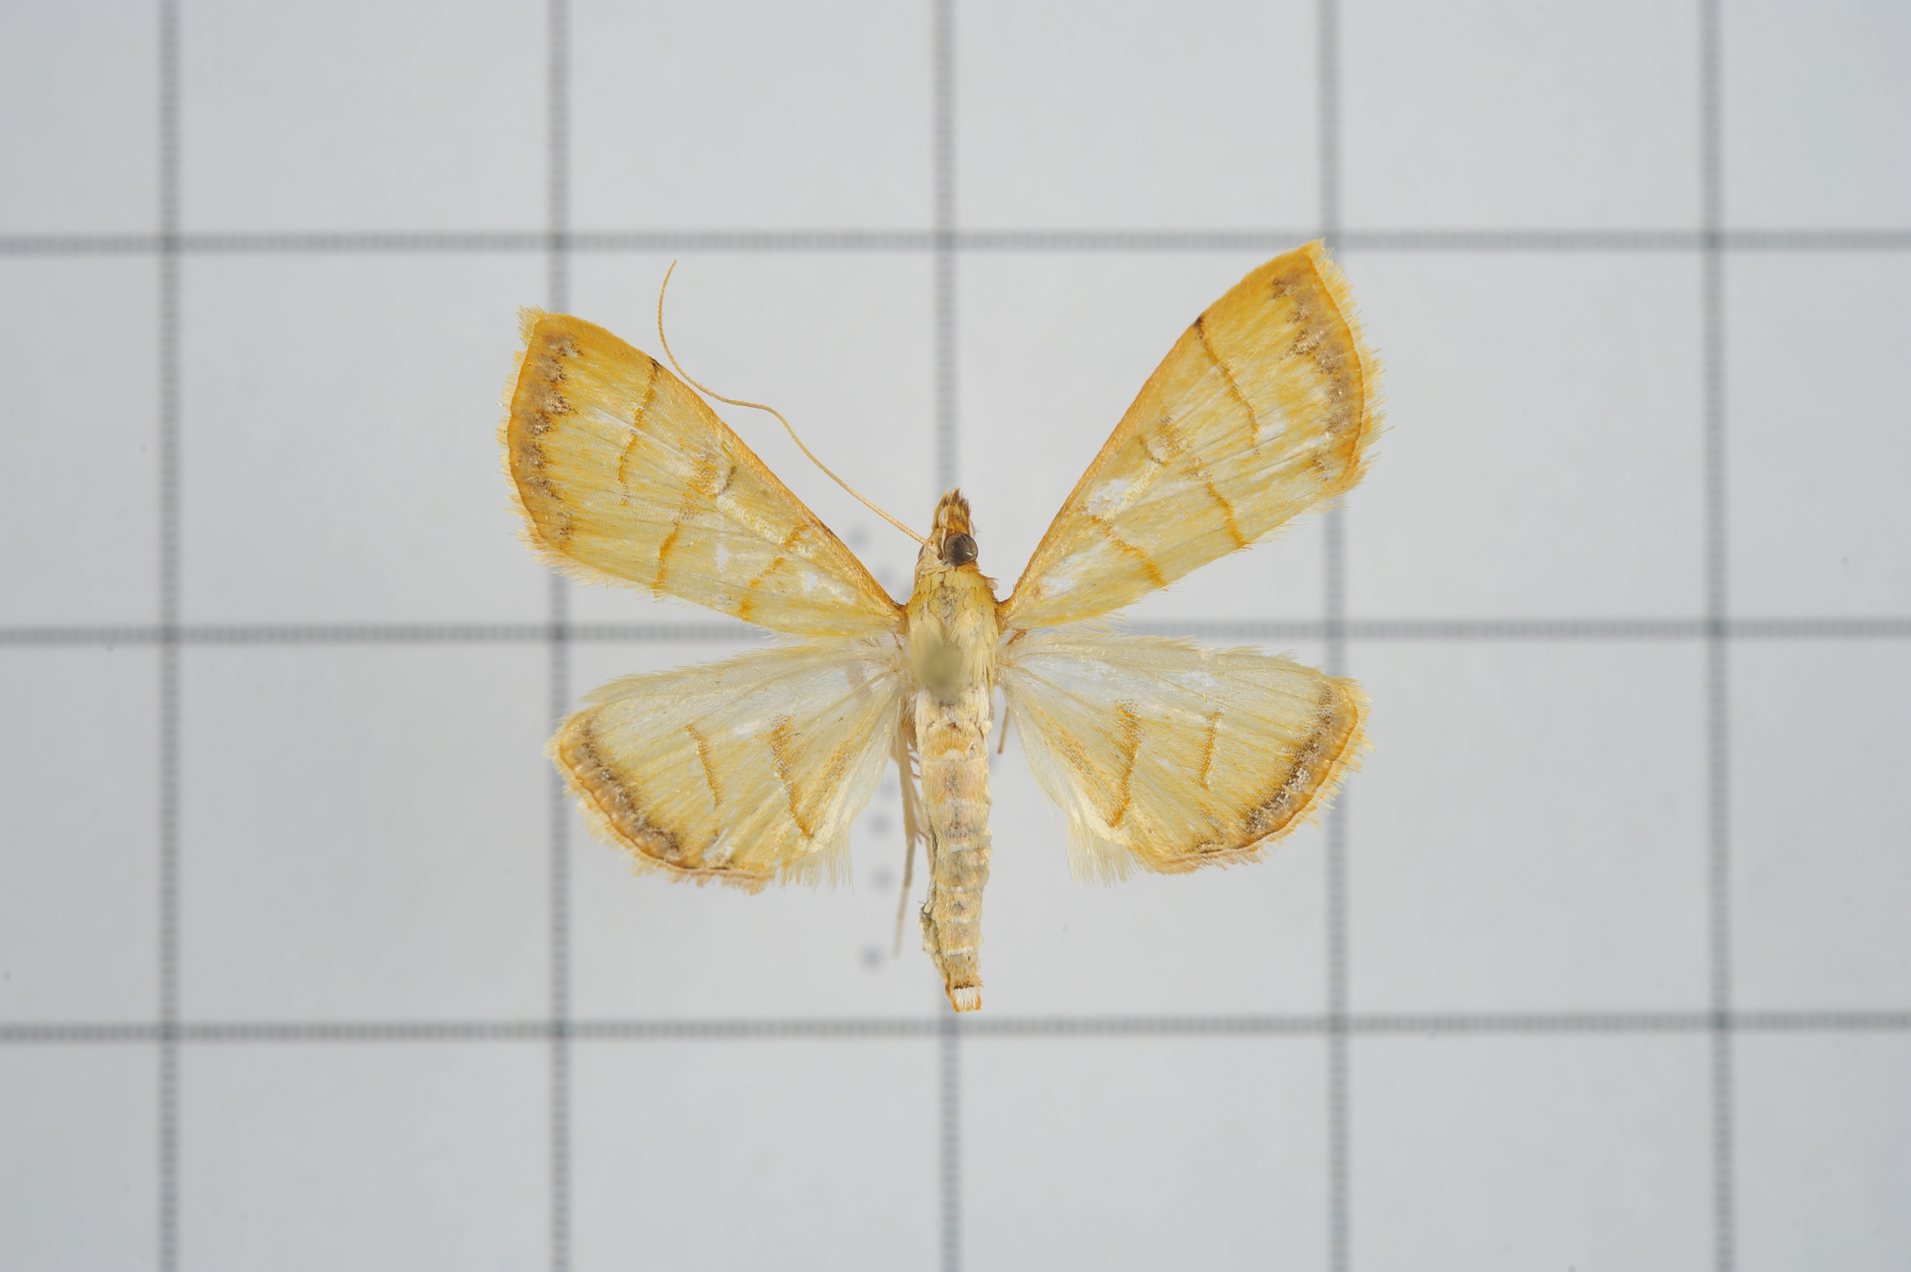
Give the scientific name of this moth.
Pagyda lustralis
